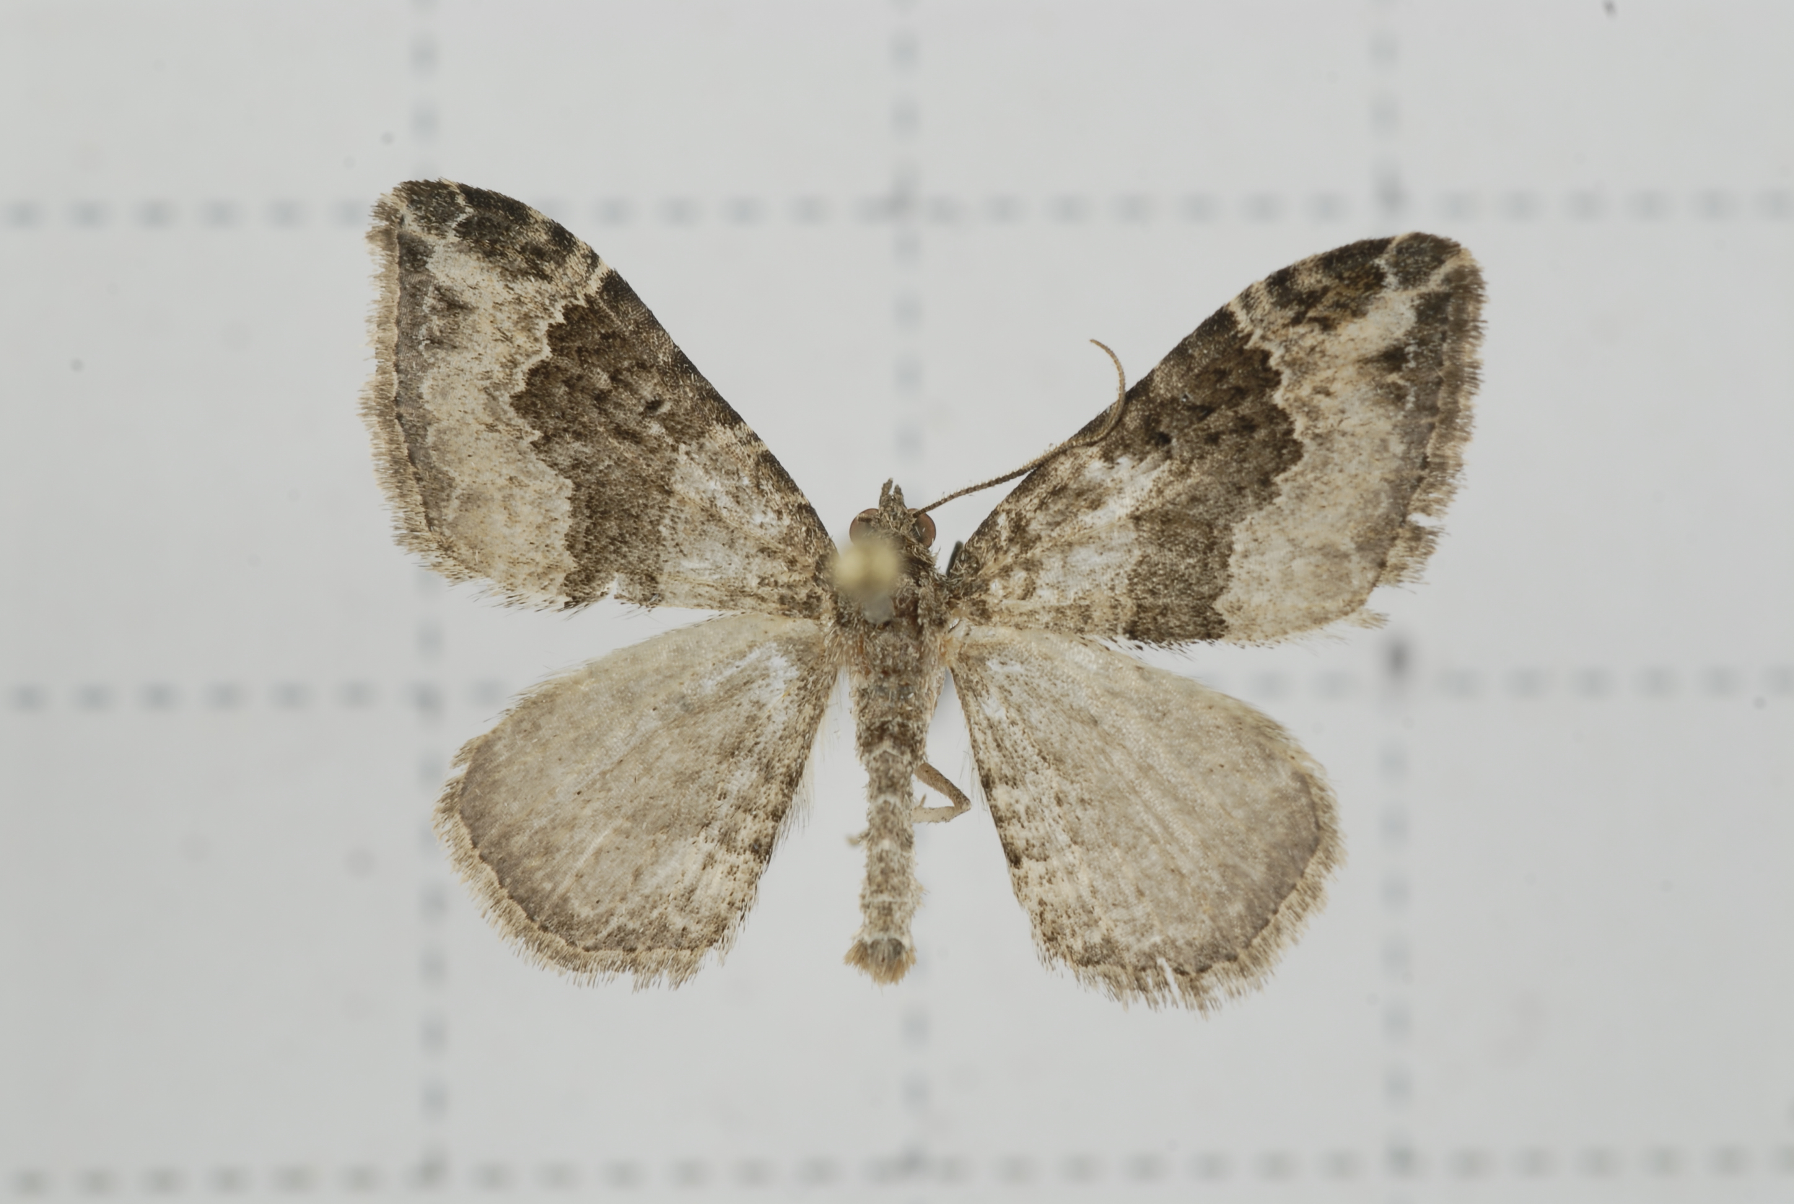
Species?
Xanthorhoe saturata
